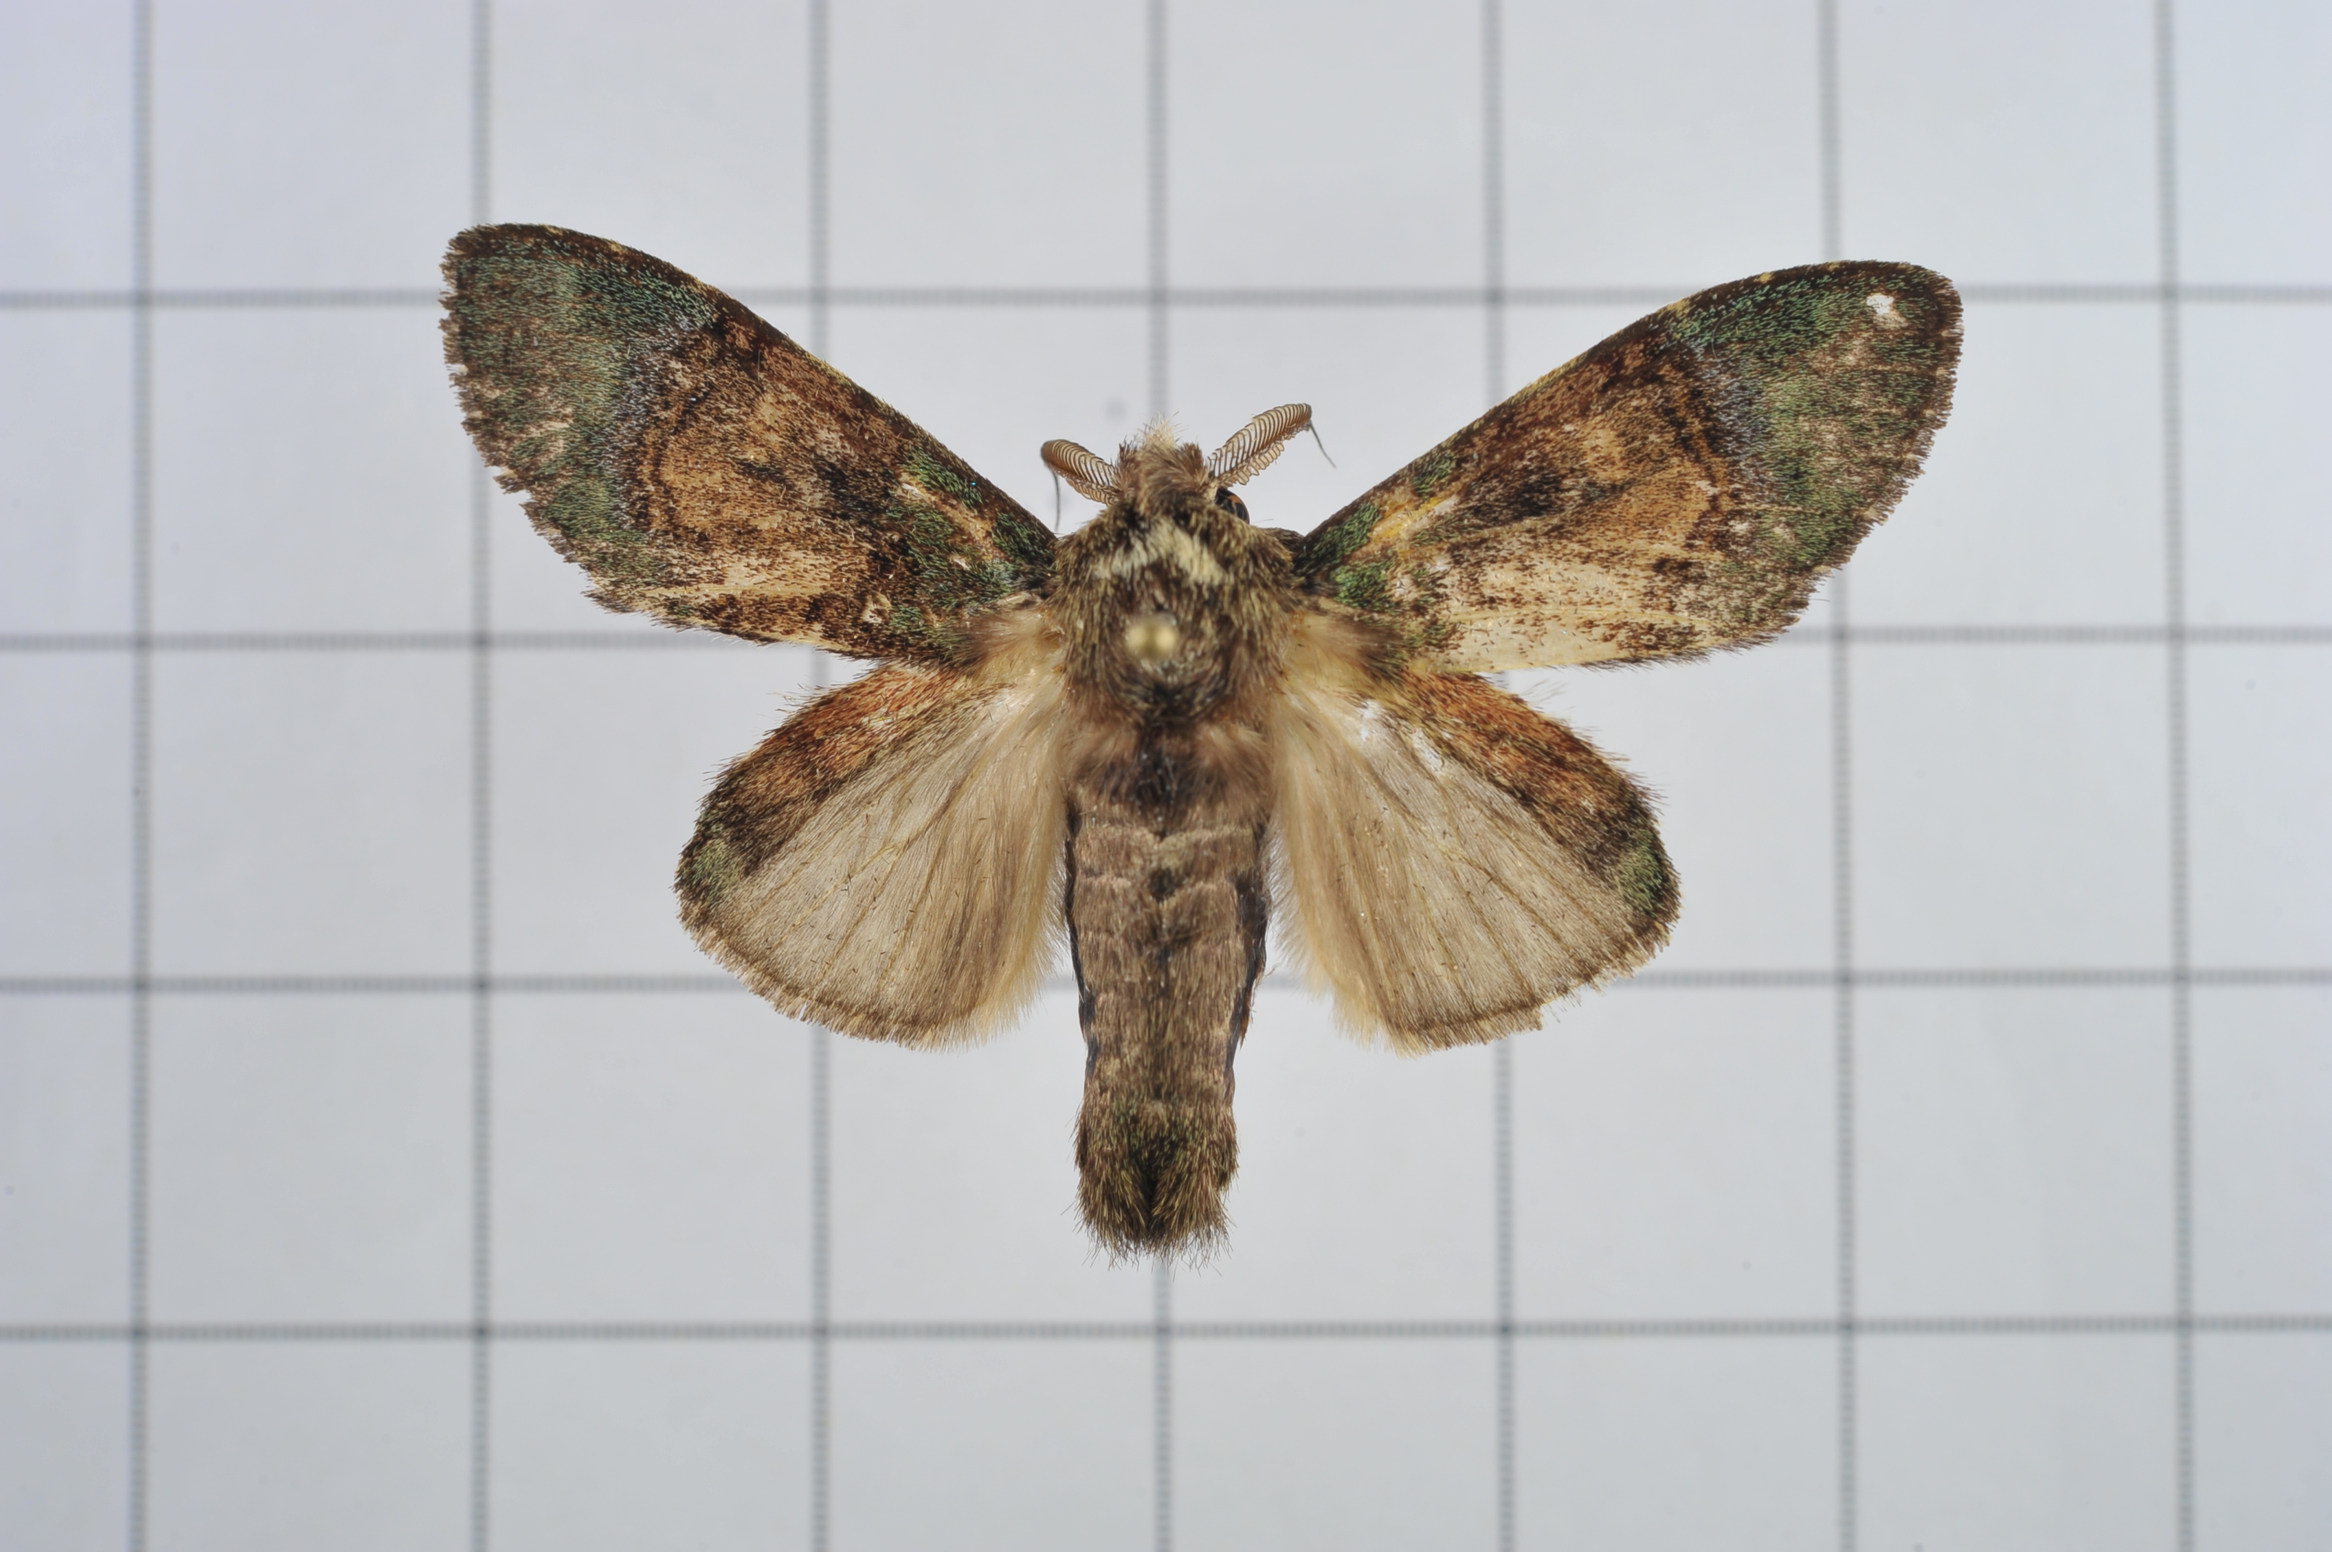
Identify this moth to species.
Syntypistis pallidifascia pallidifascia
